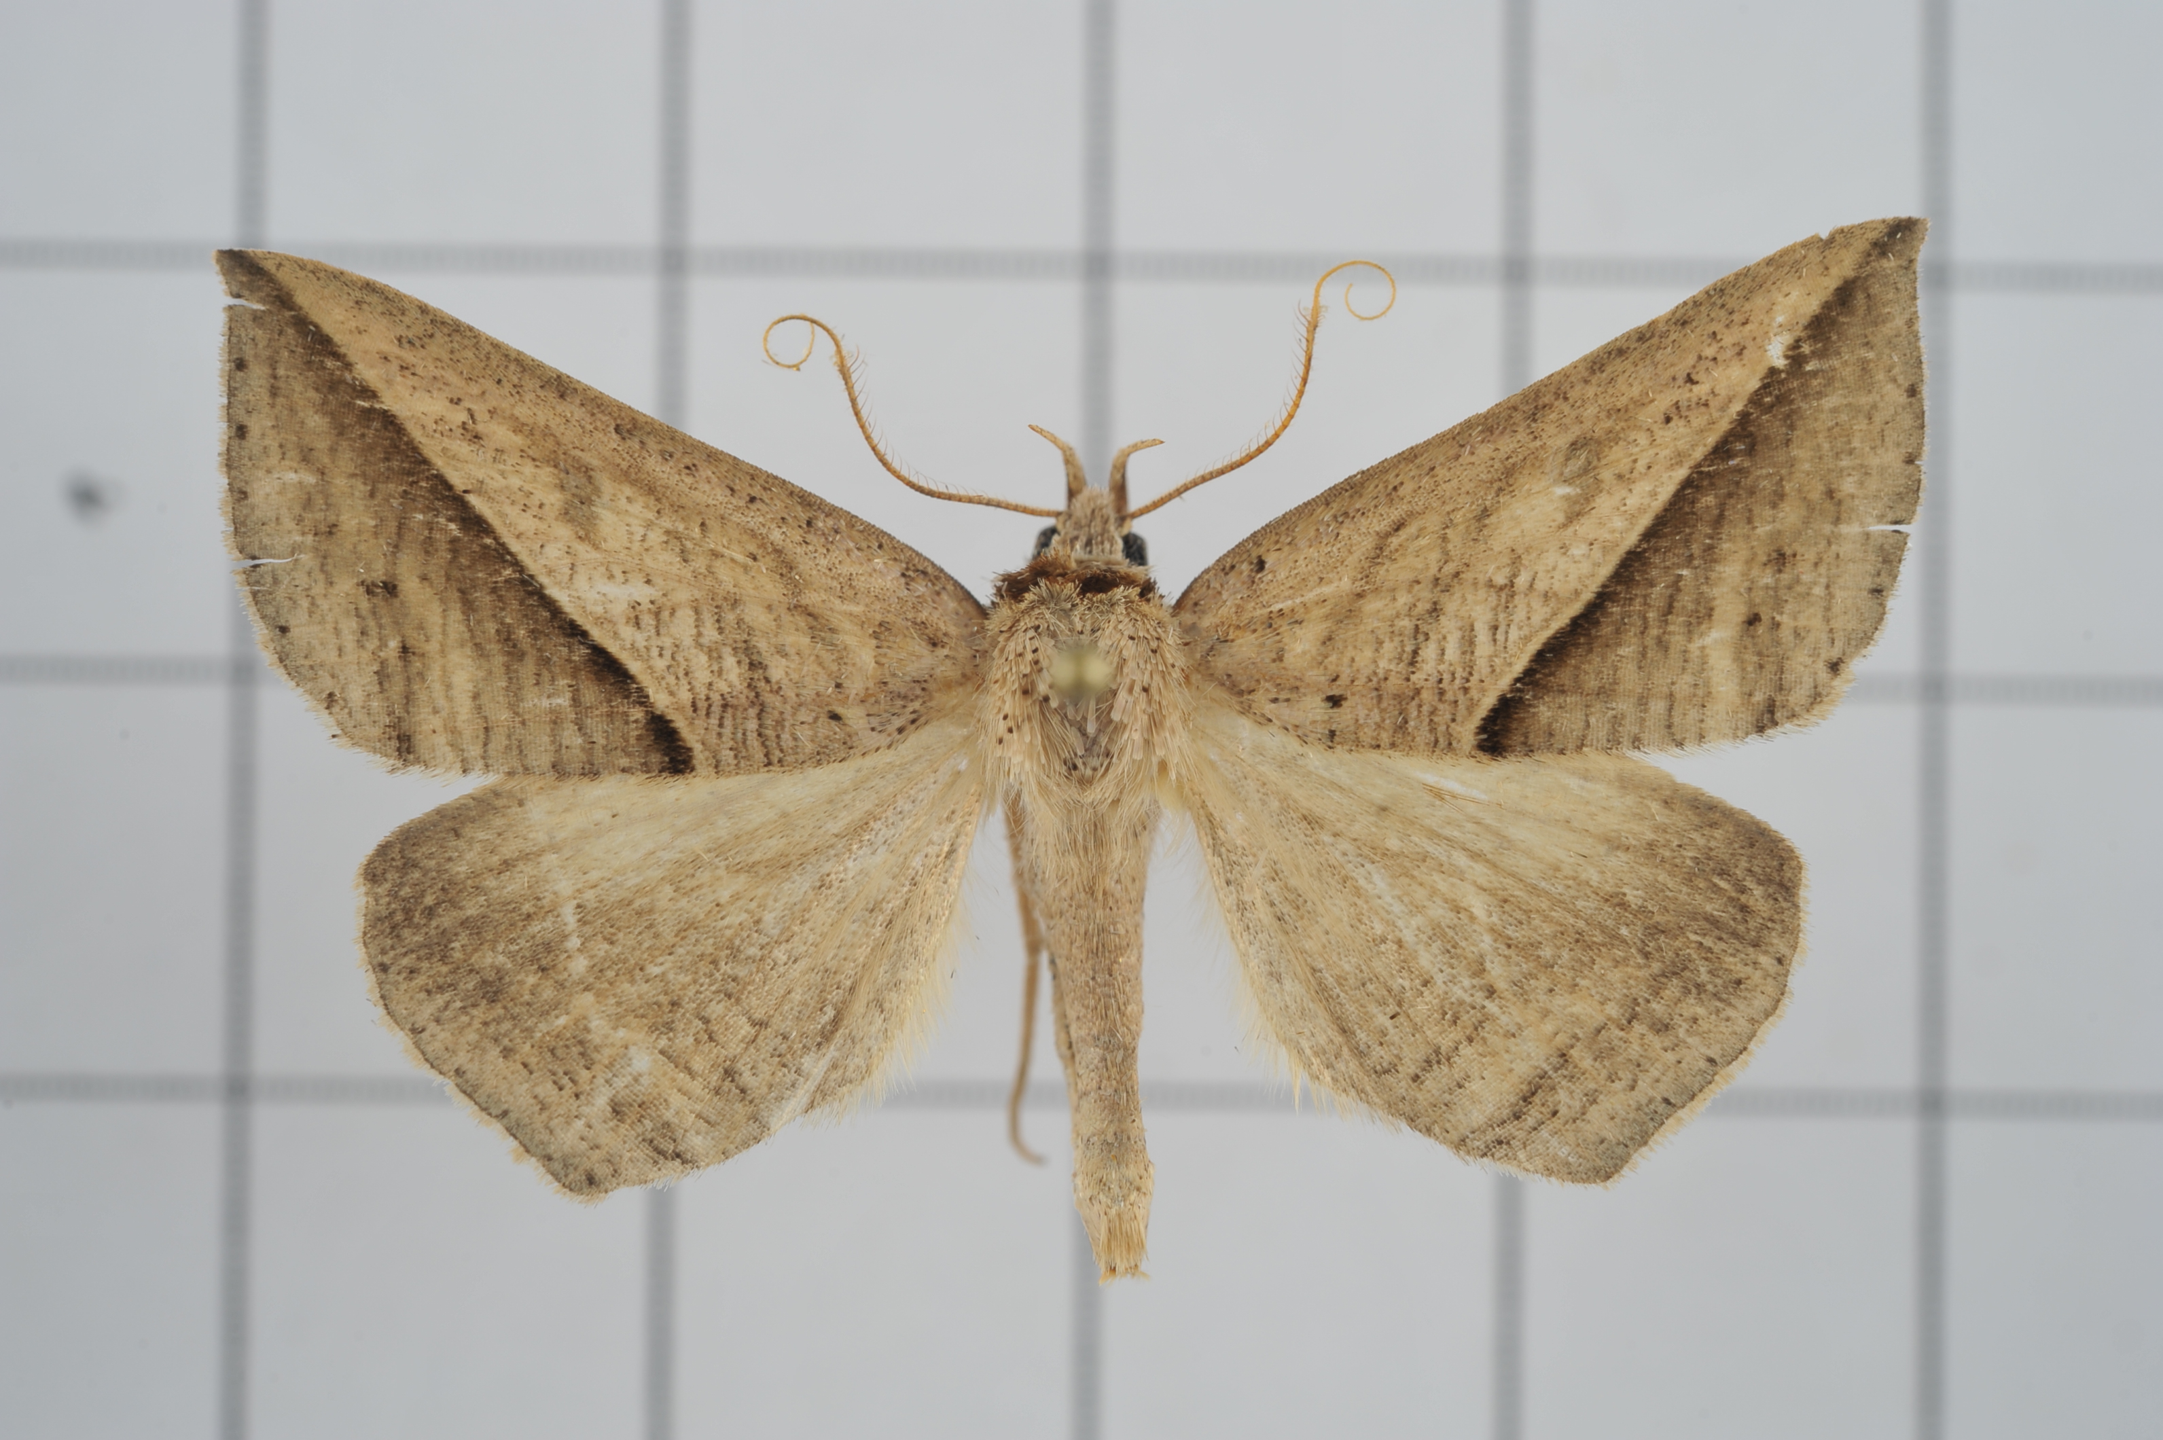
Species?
Dierna strigata
